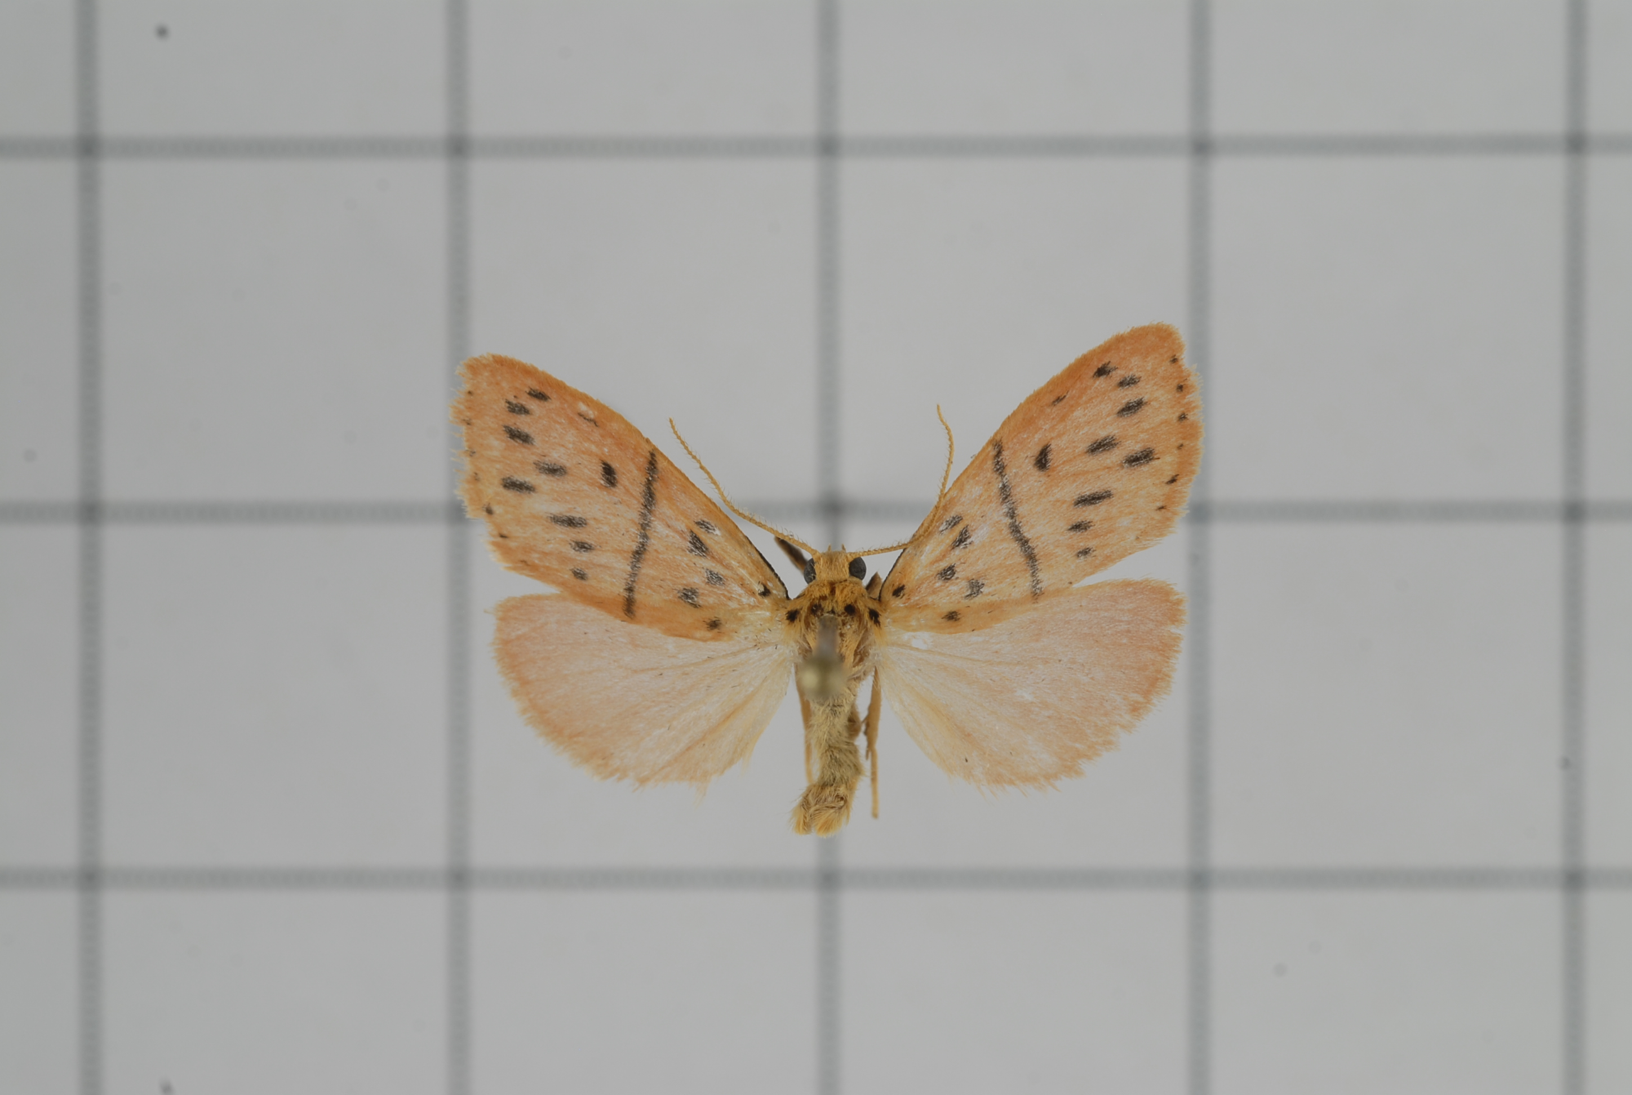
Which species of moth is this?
Miltochrista arcuata
